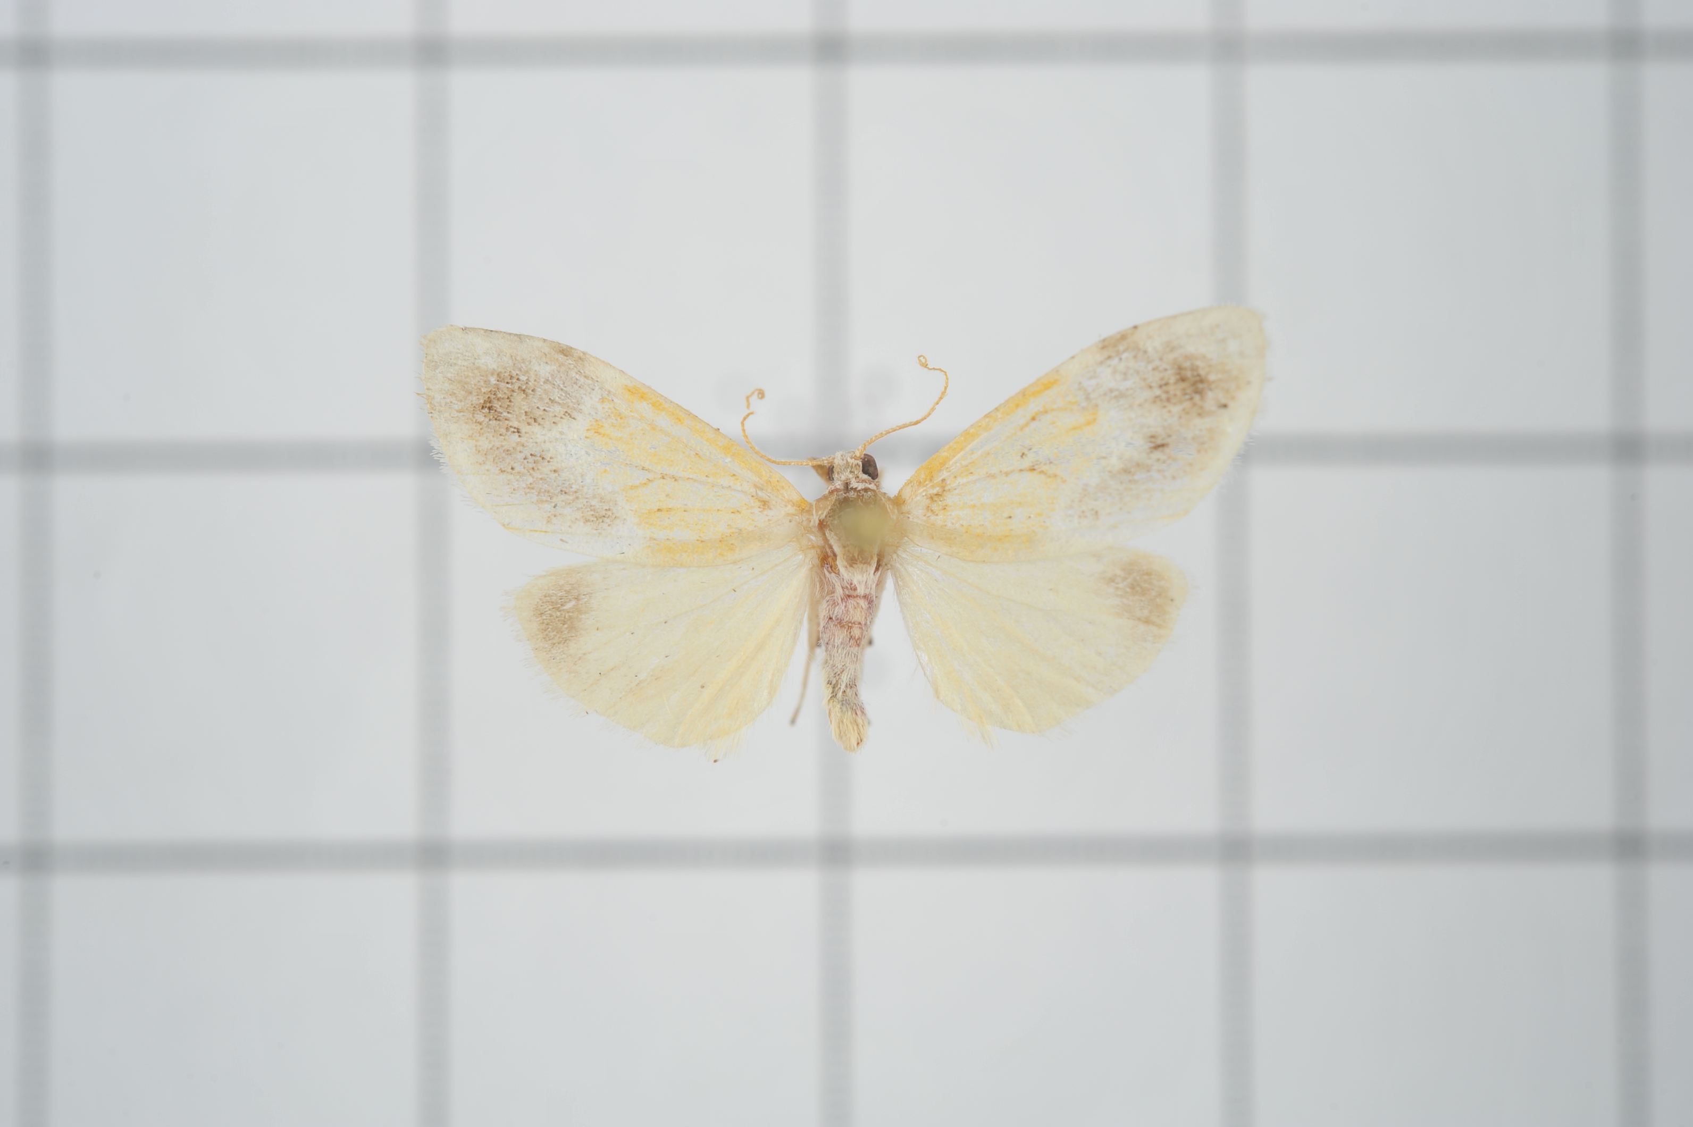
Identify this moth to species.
Nanarsine semilutea
